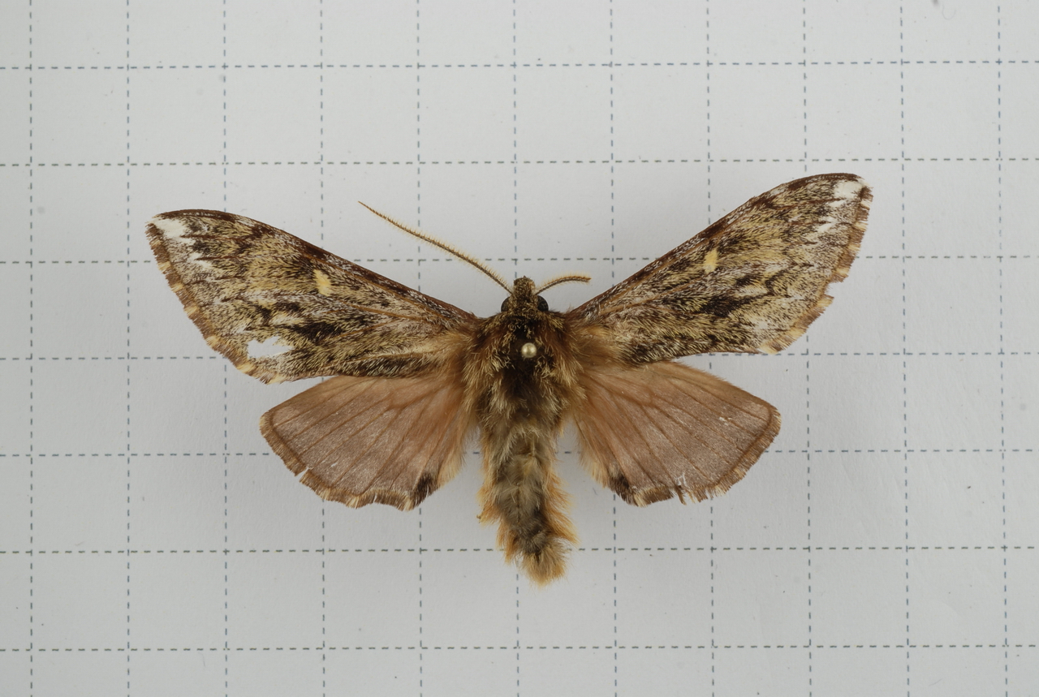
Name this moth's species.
Pentateucha inouei
